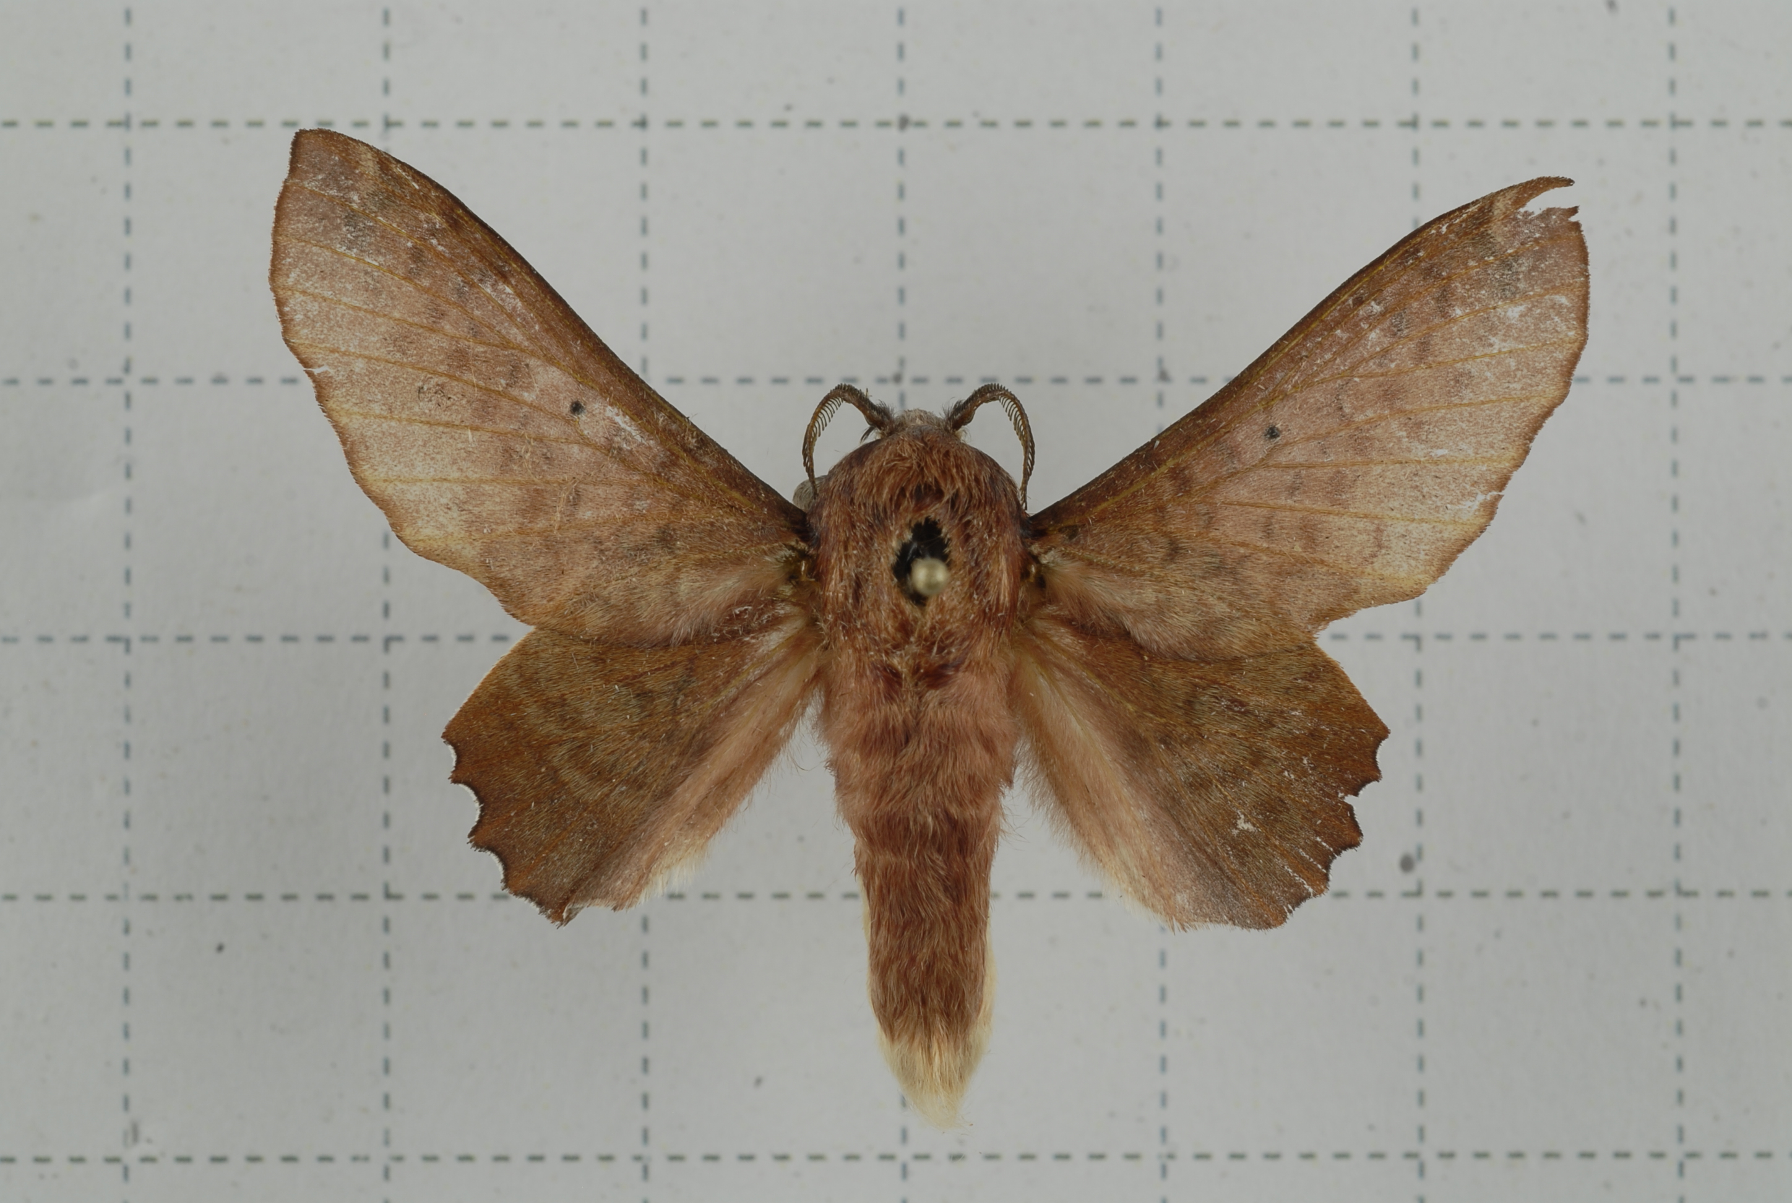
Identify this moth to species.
Paradoxopla sinuata taiwana
